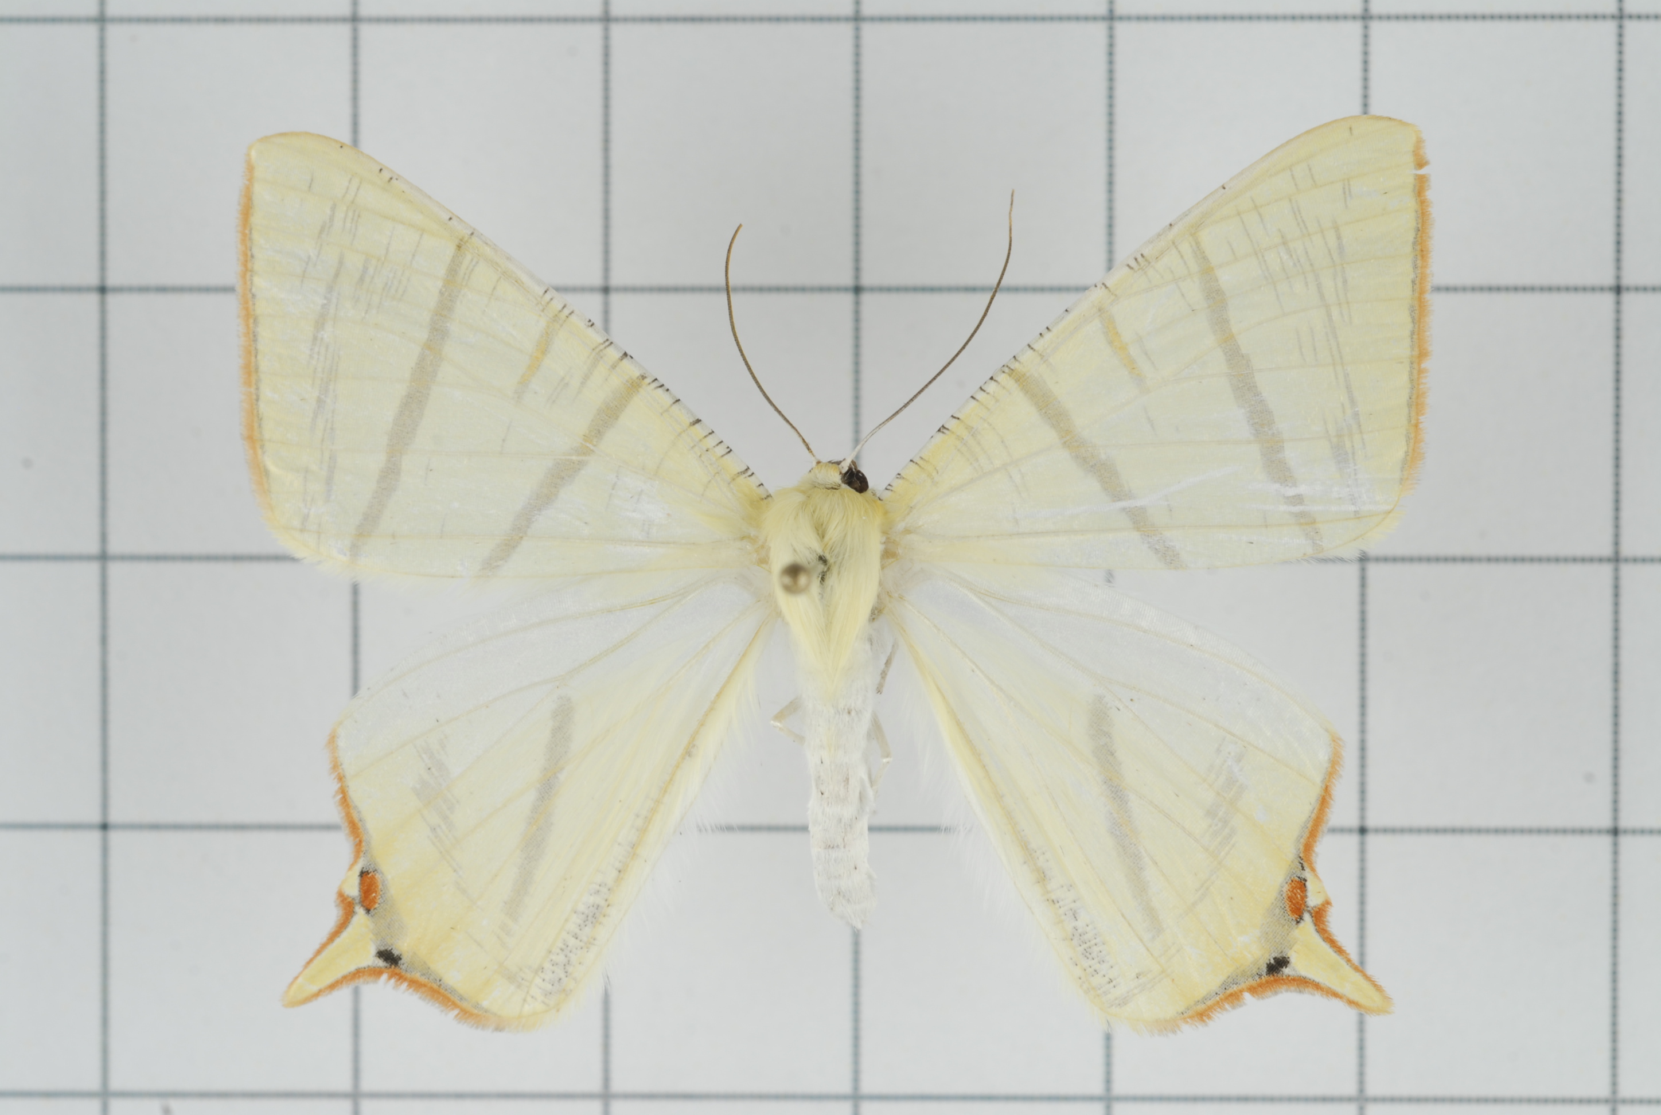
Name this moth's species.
Ourapteryx sciticaudaria
